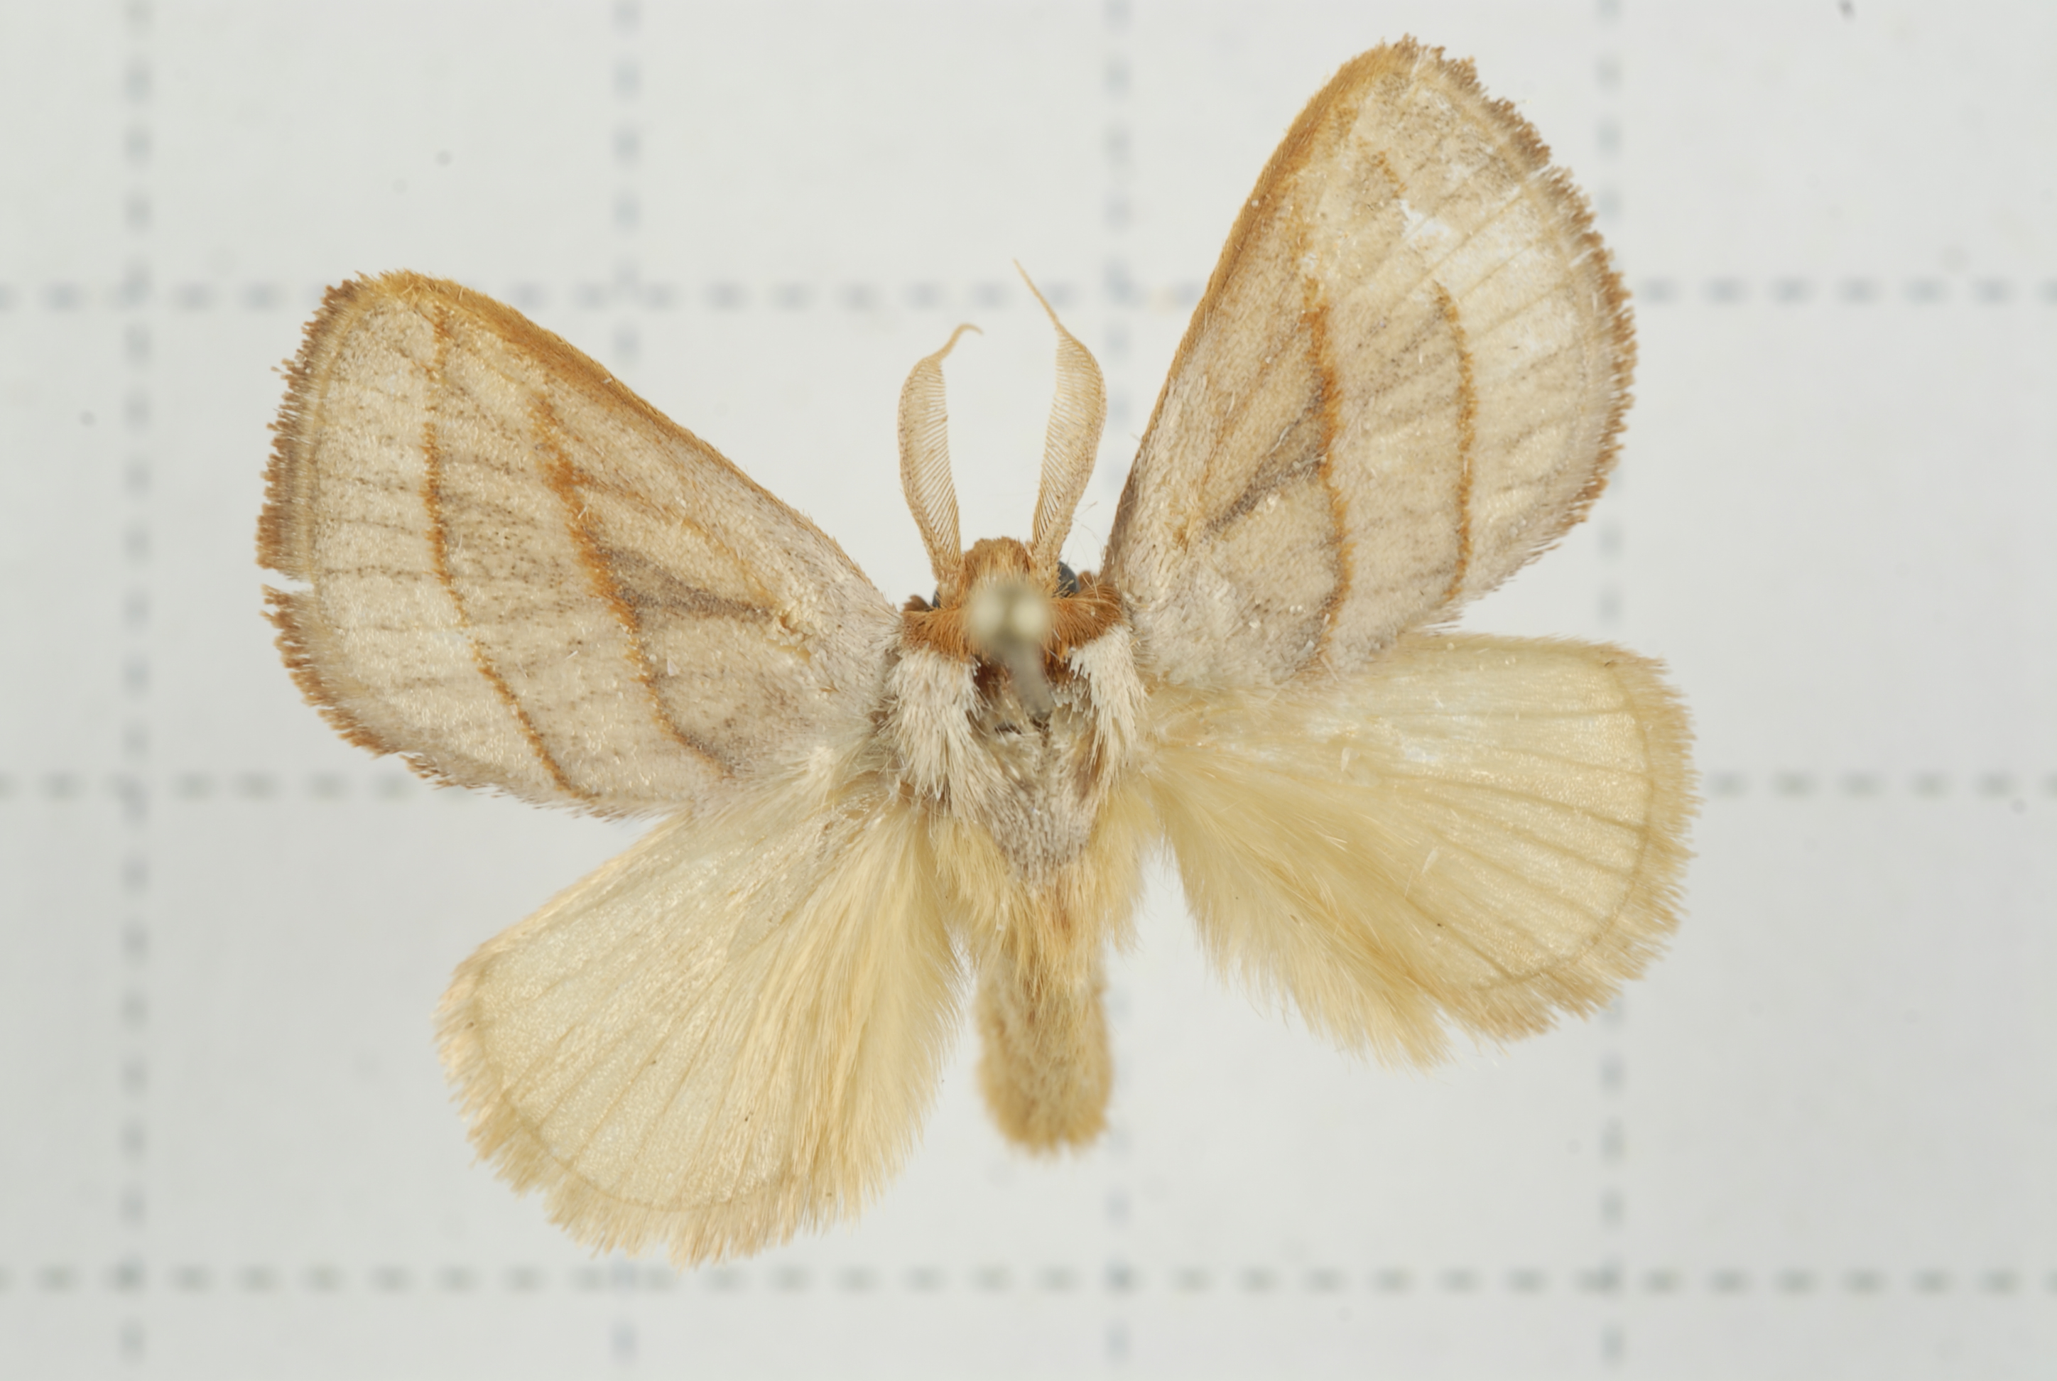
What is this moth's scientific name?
Cania heppneri
